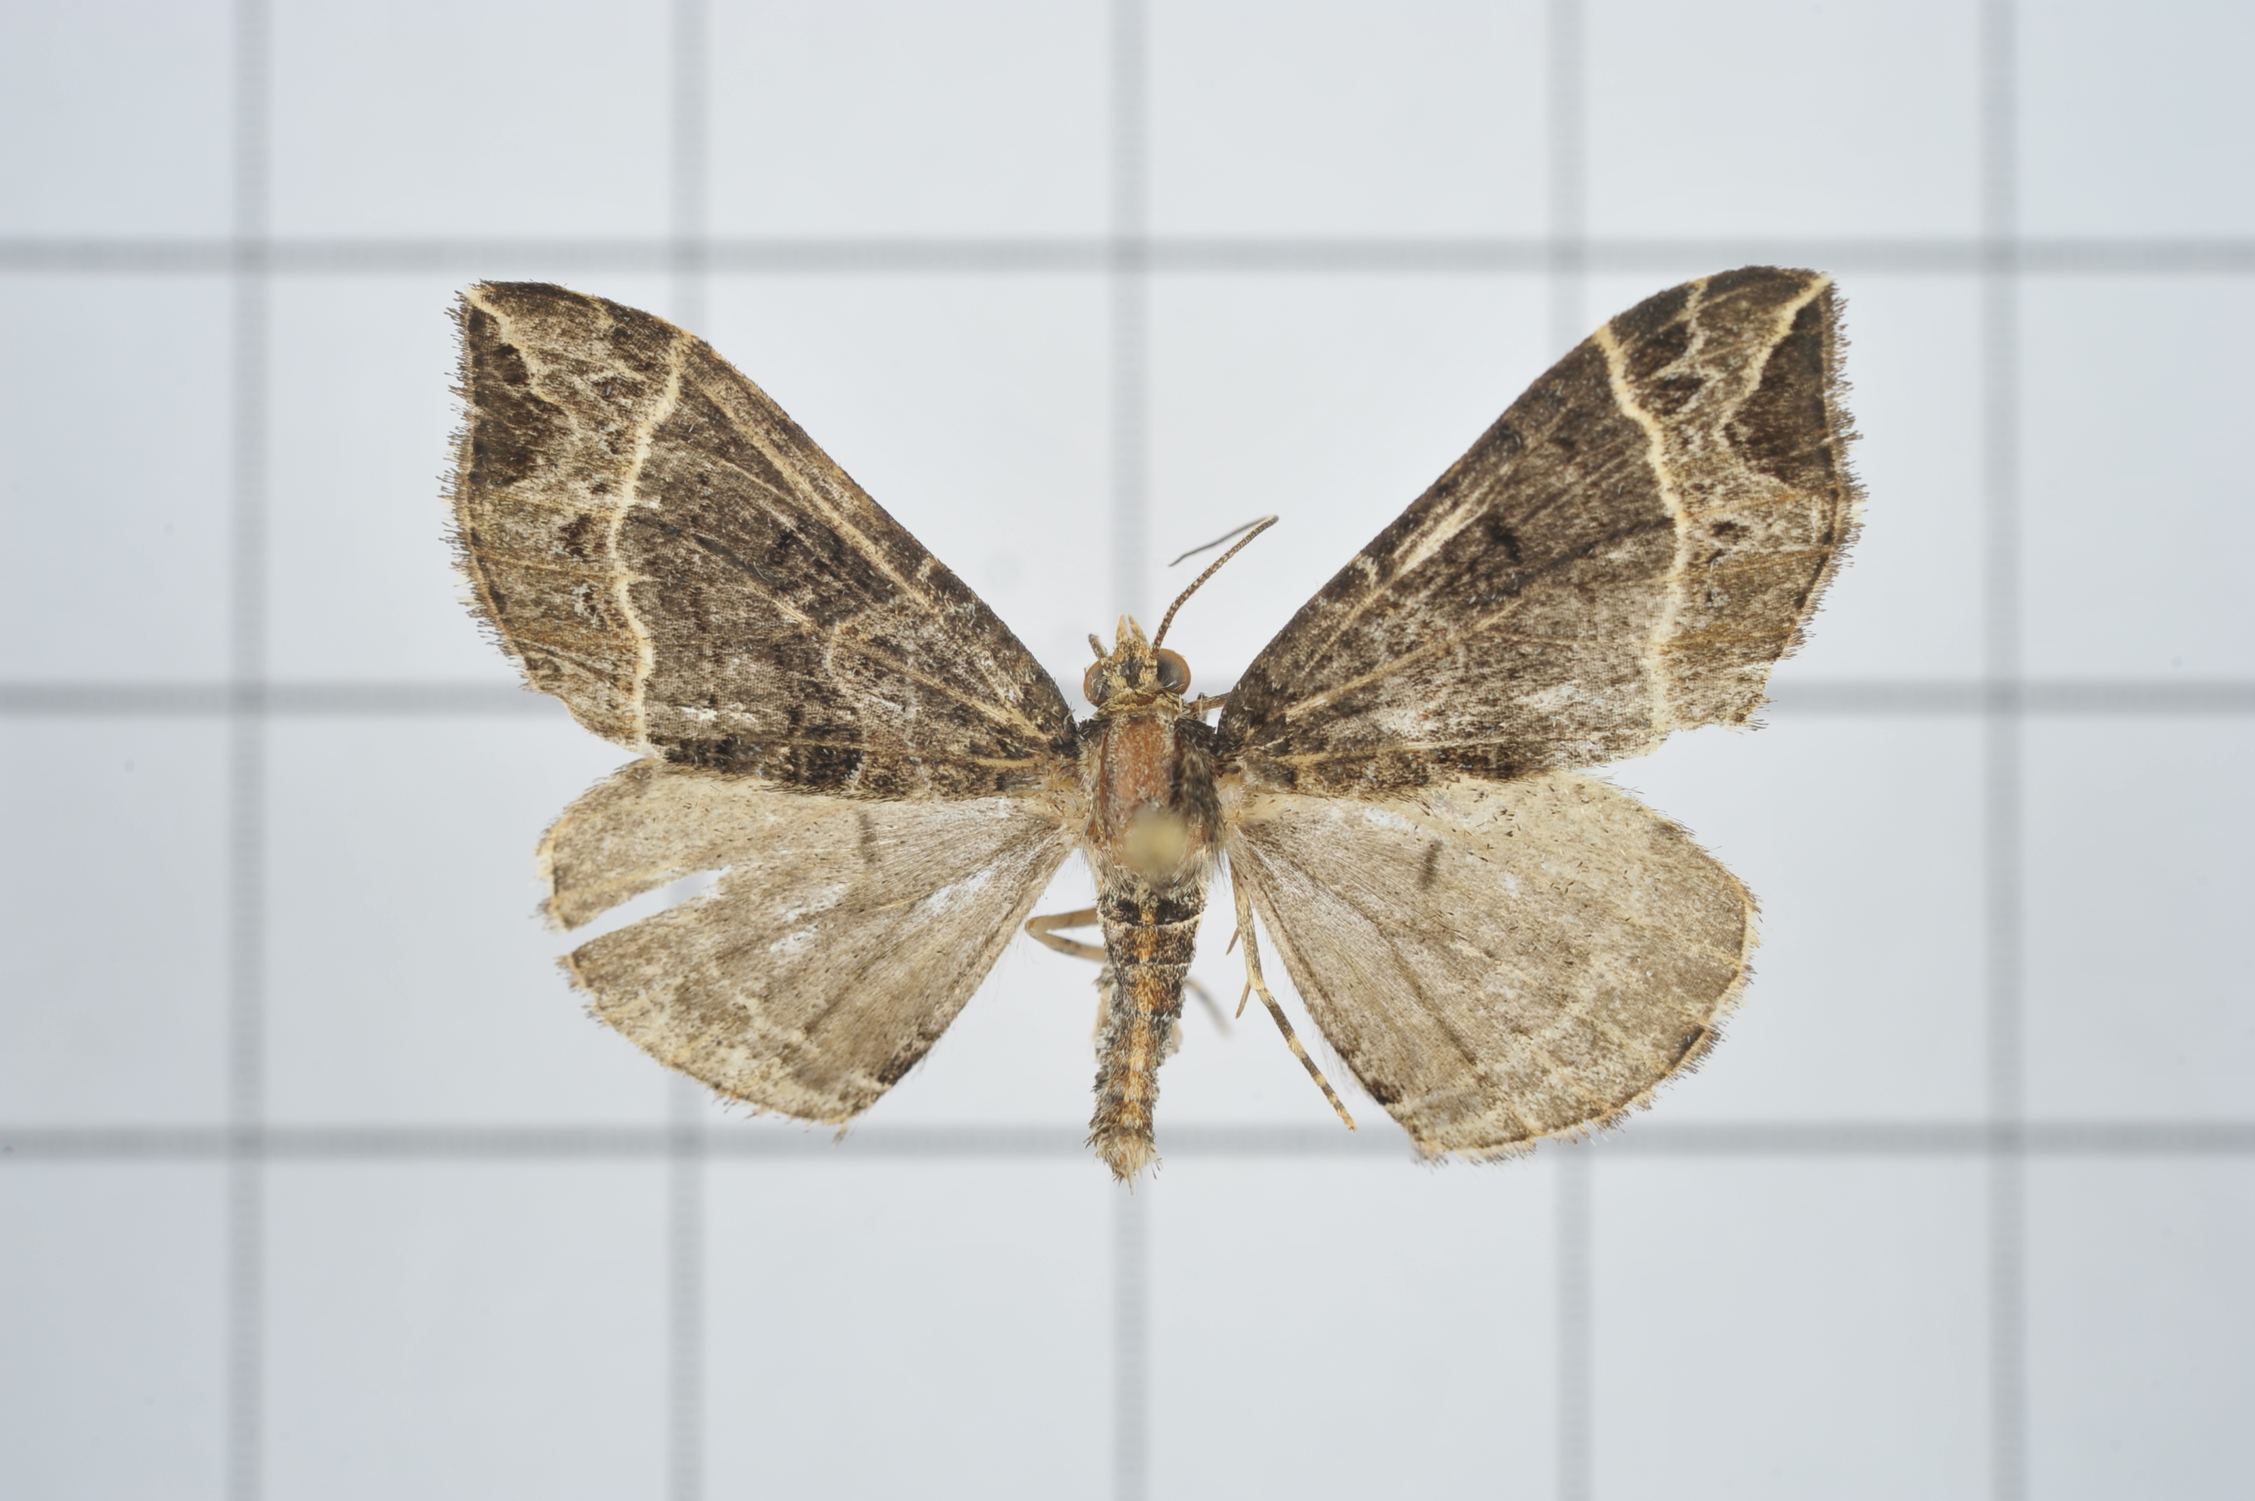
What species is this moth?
Ecliptopera umbrosaria stathera
